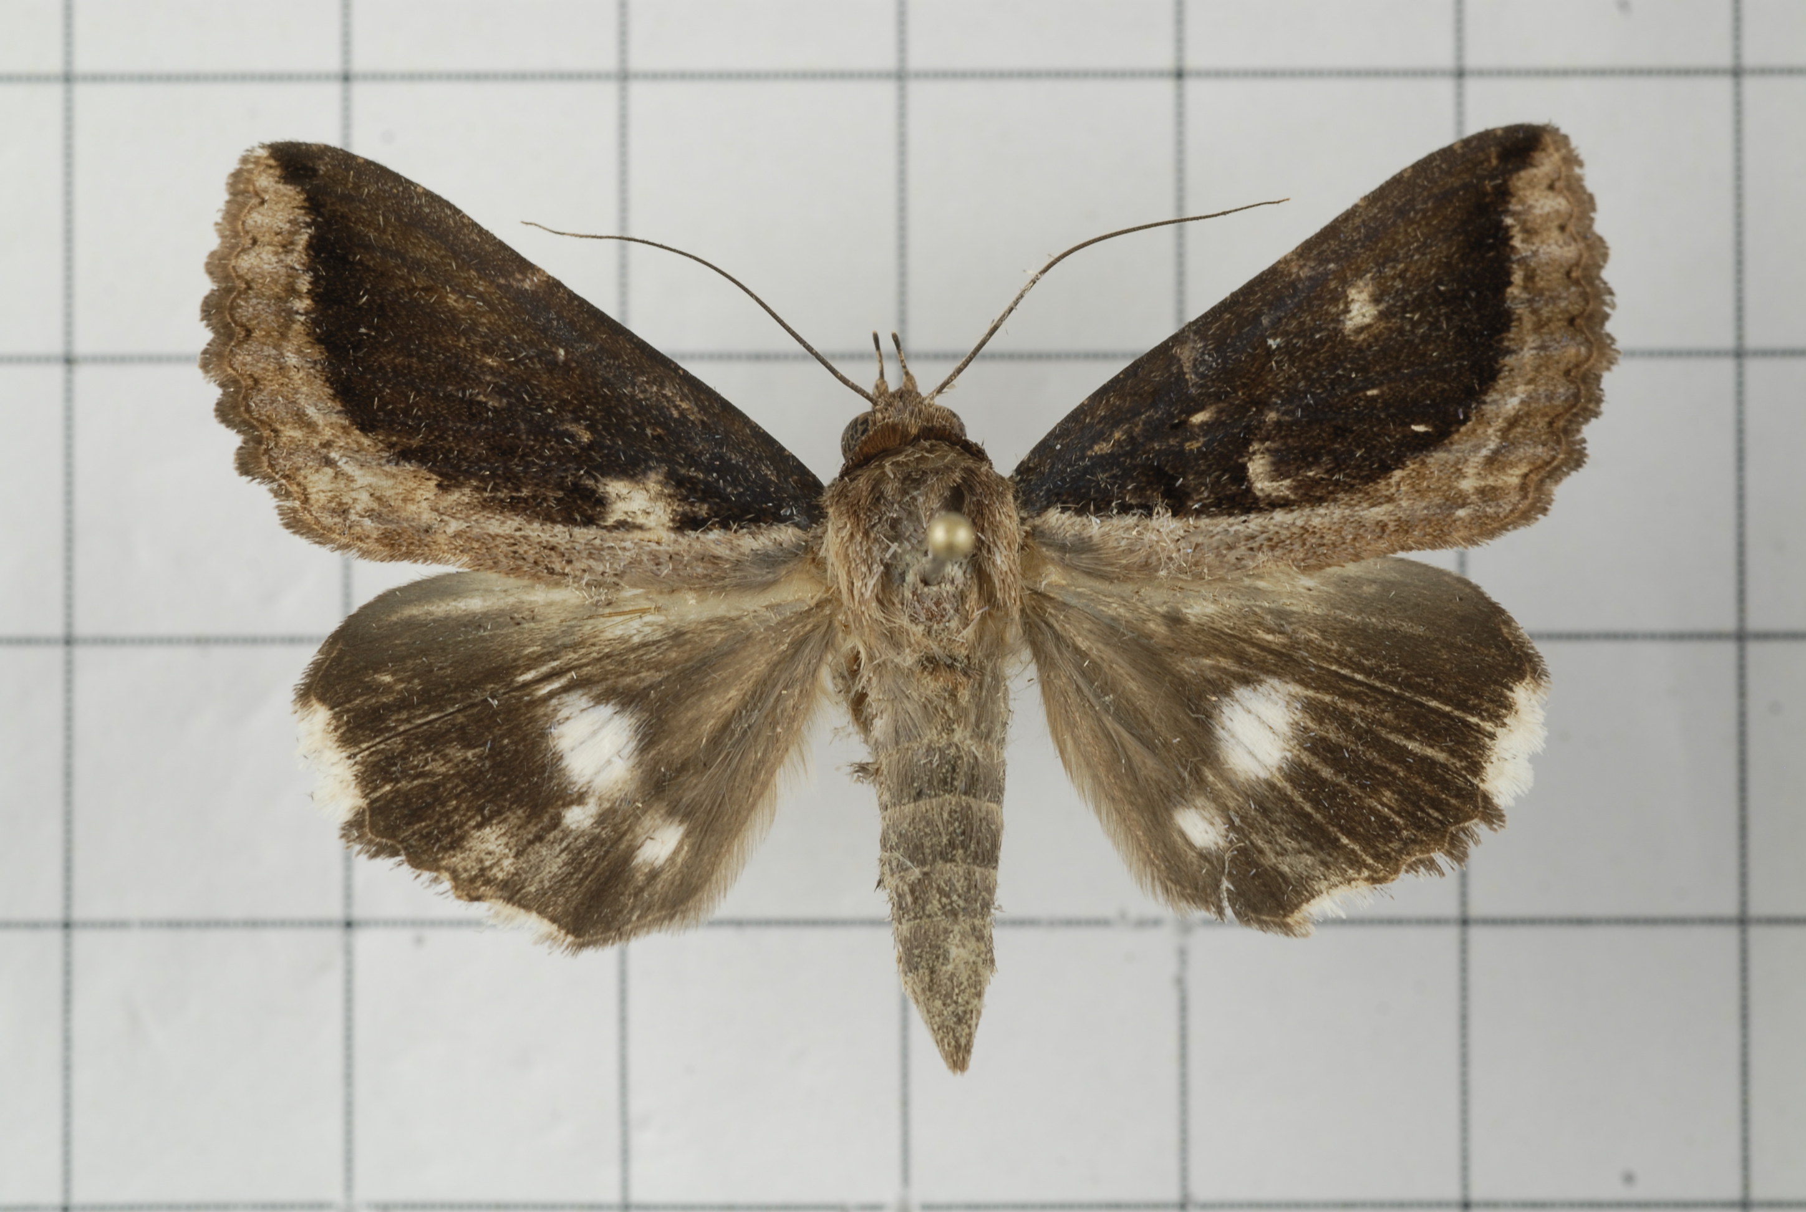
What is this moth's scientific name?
Ercheia cyllaria
